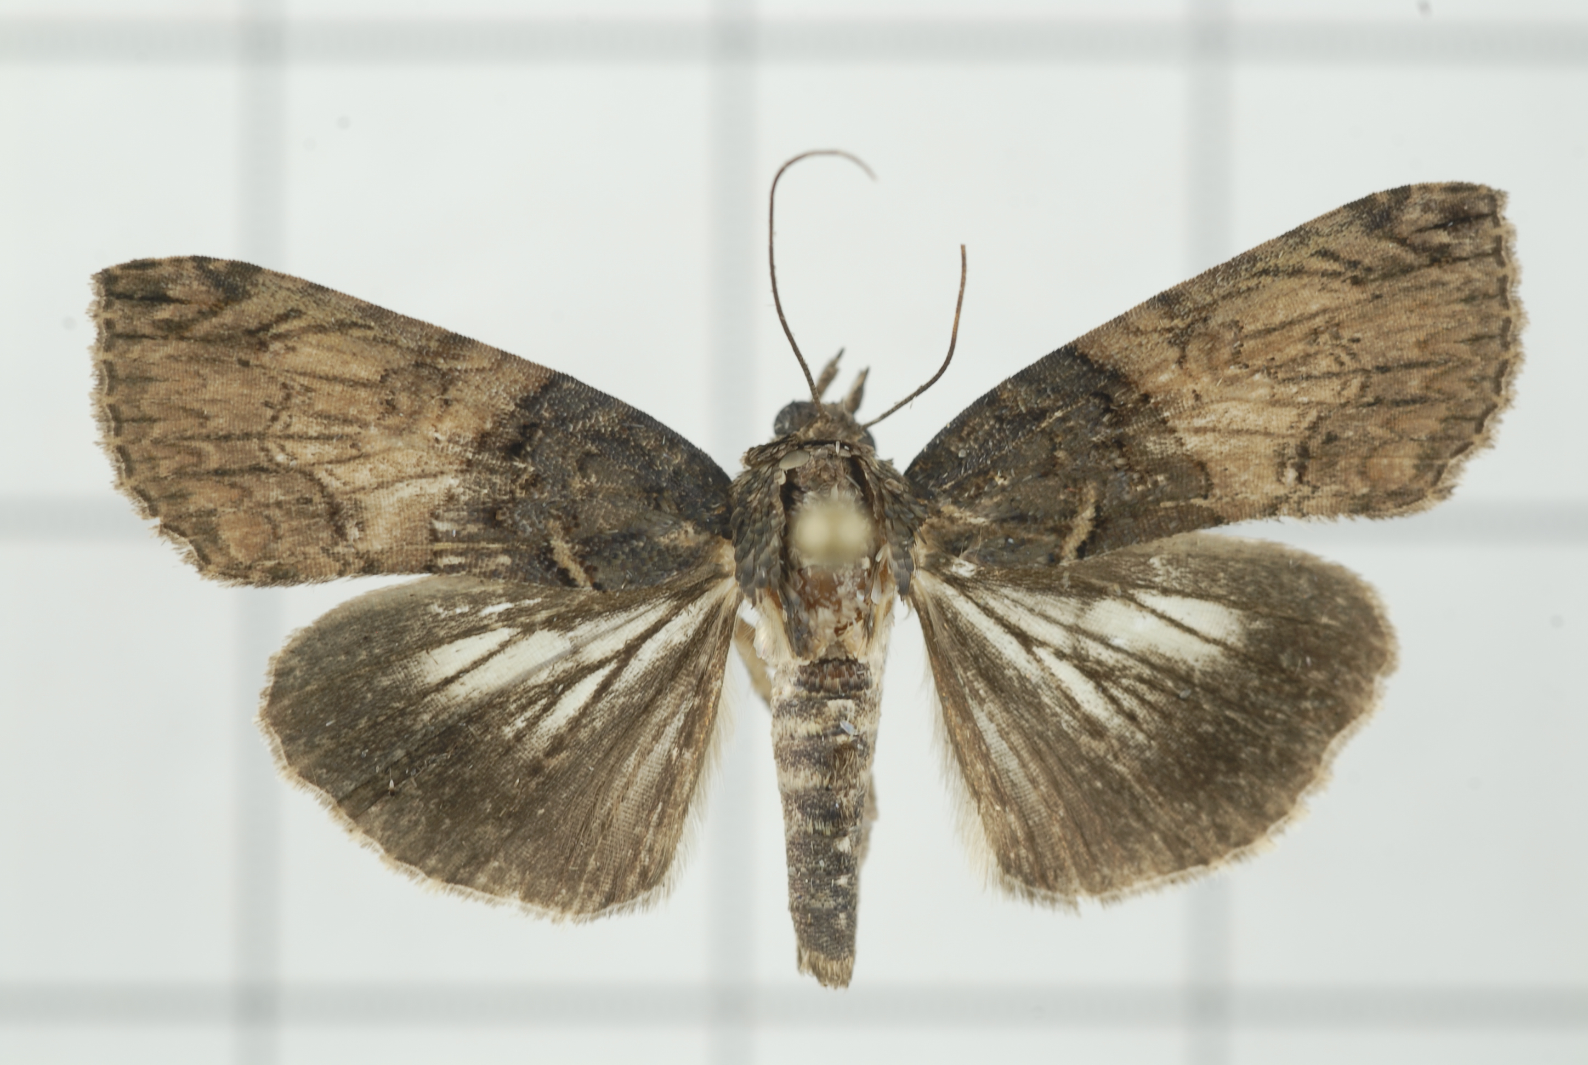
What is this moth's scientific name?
Lophoptera phaeobasis
